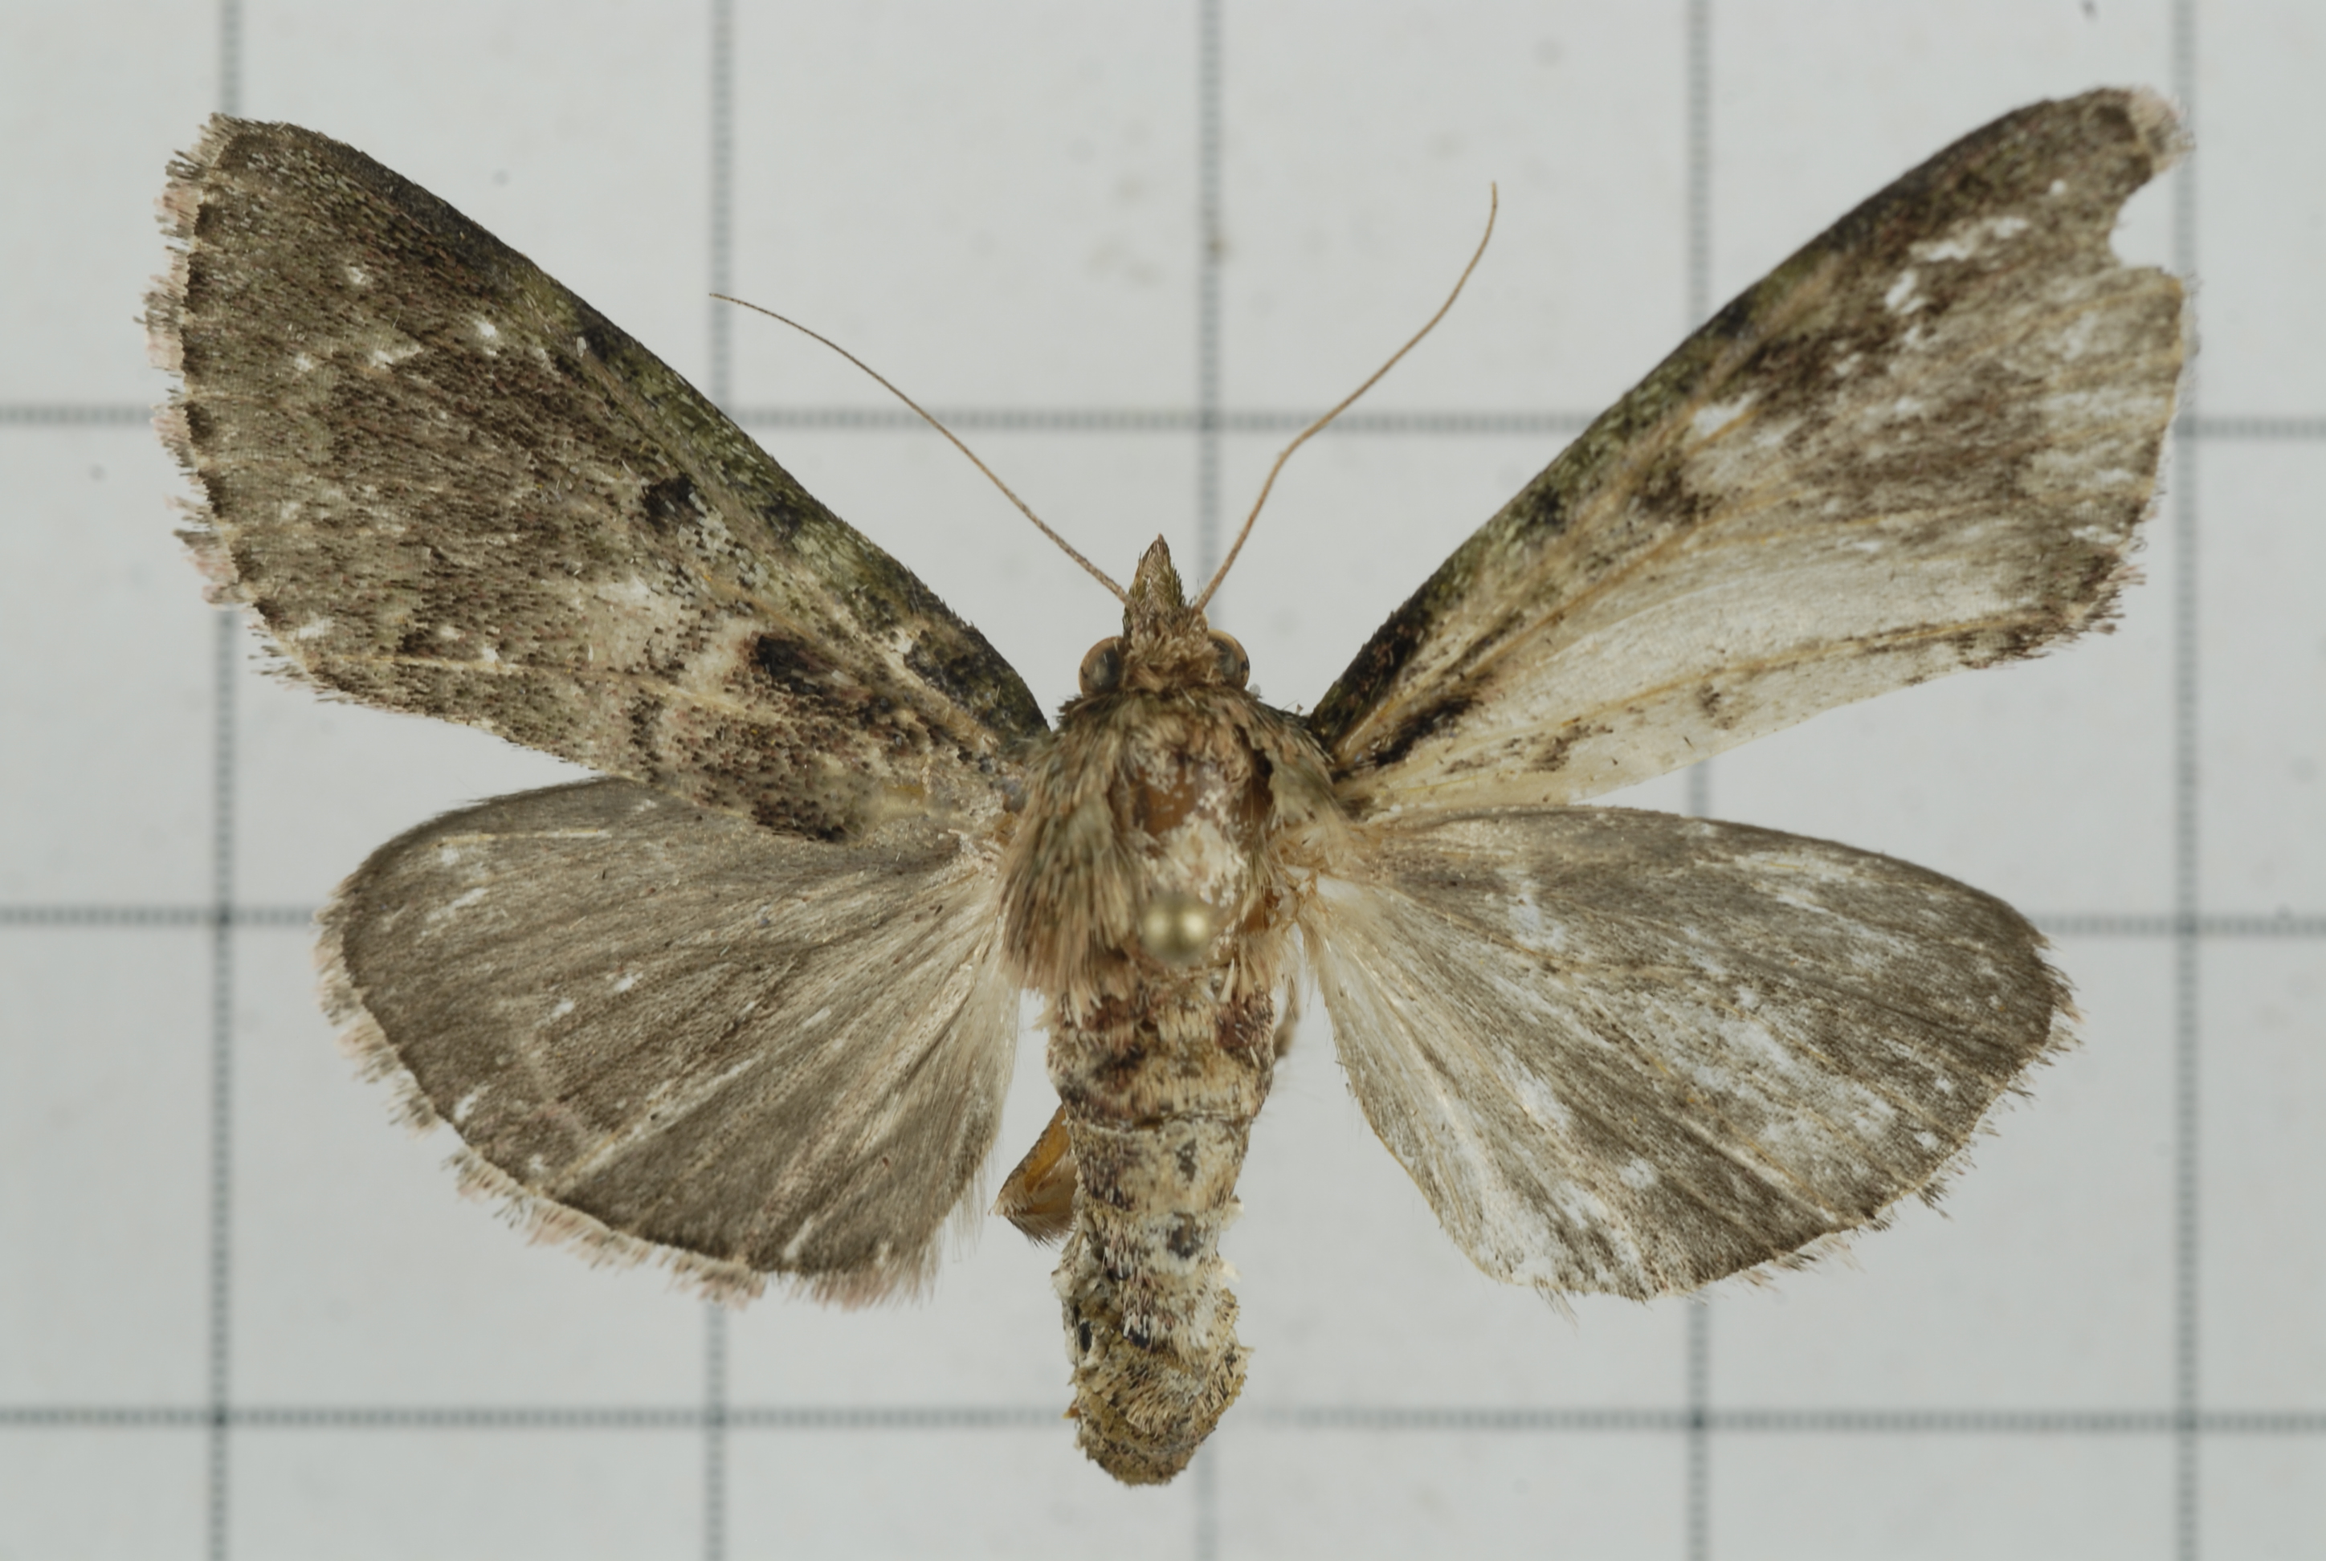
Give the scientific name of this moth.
Locastra muscosalis
